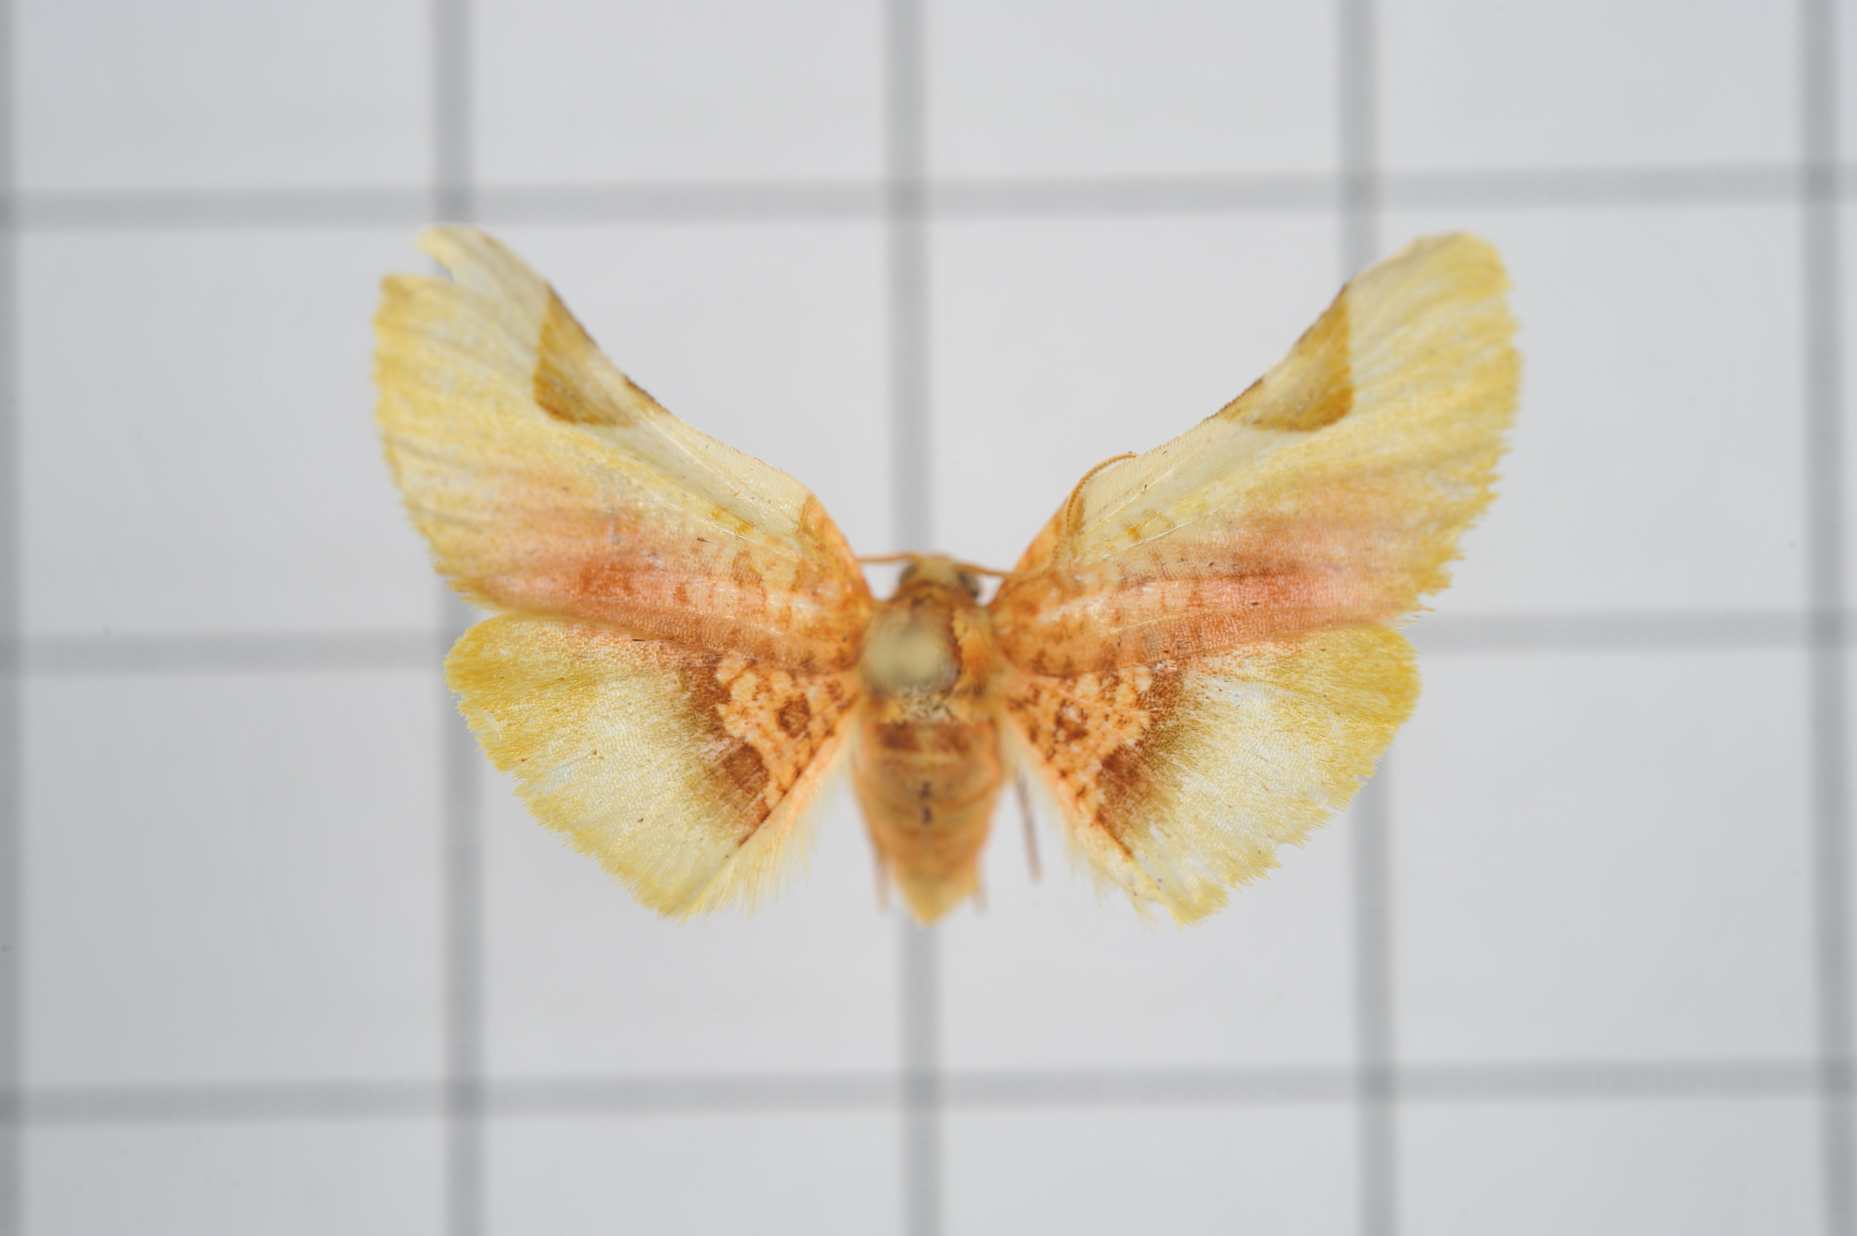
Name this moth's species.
Pyrinioides sinuosus
